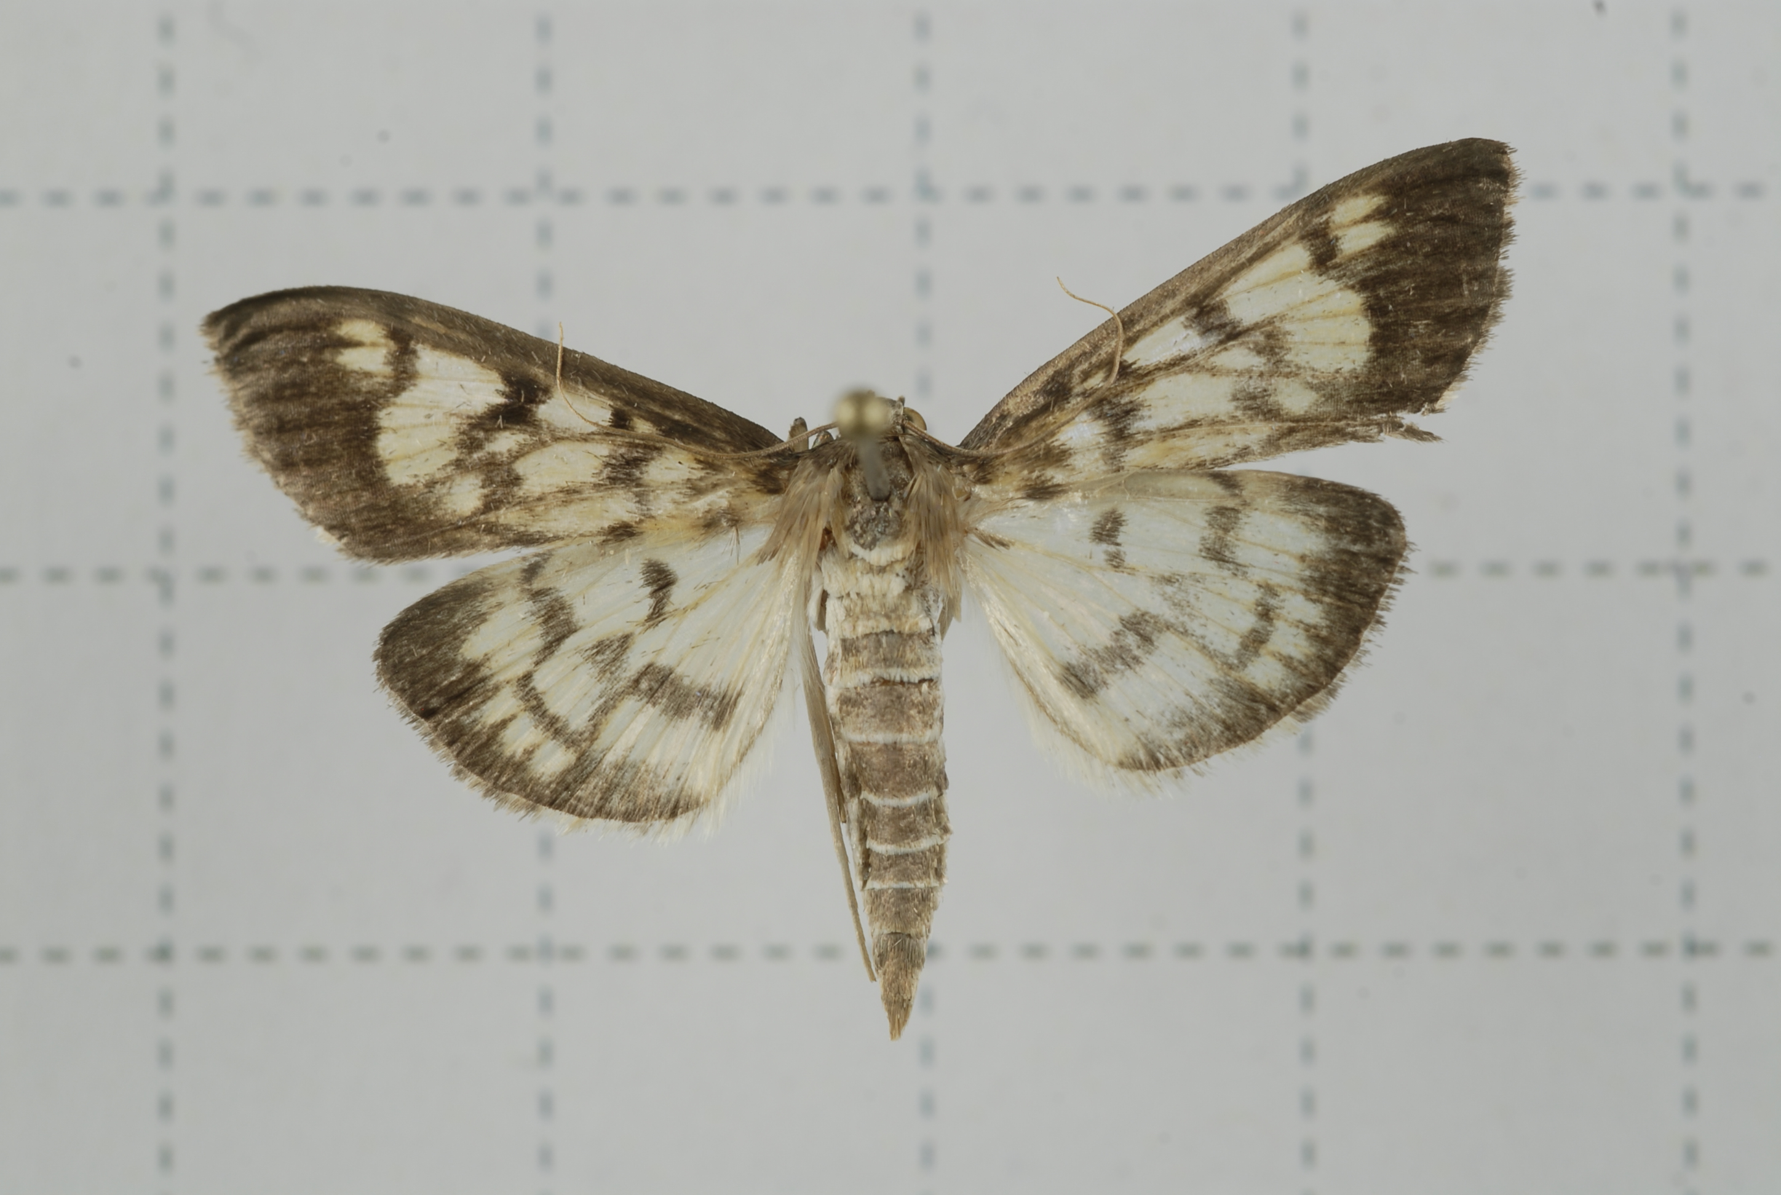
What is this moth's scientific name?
Syllepte taiwanalis
